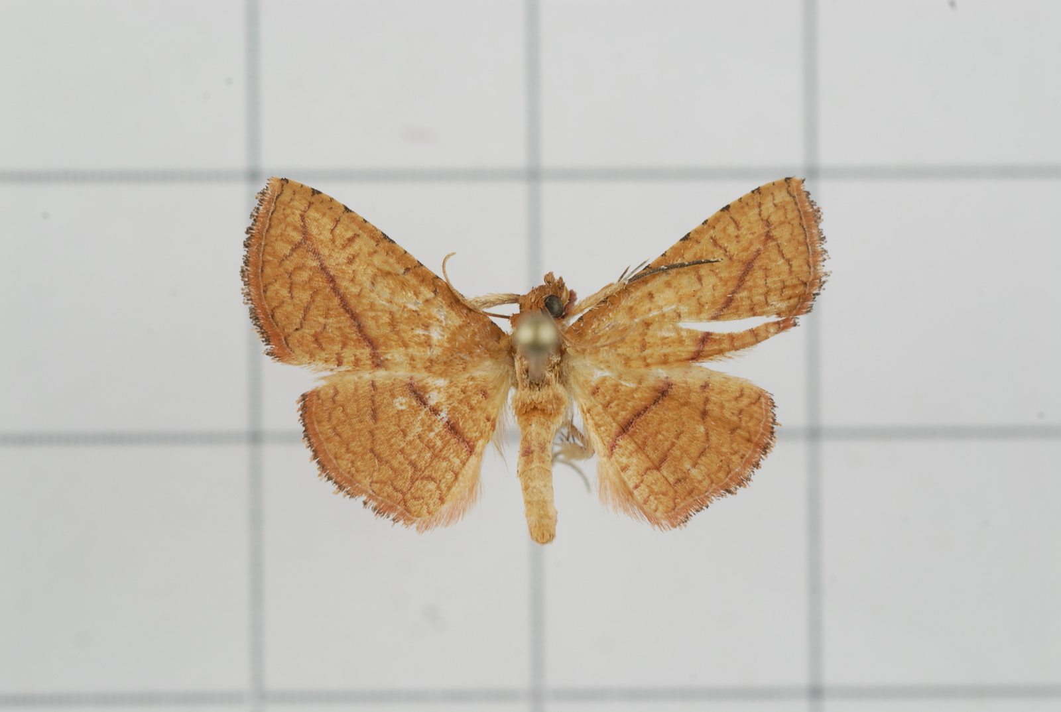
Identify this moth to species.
Striglina venia
